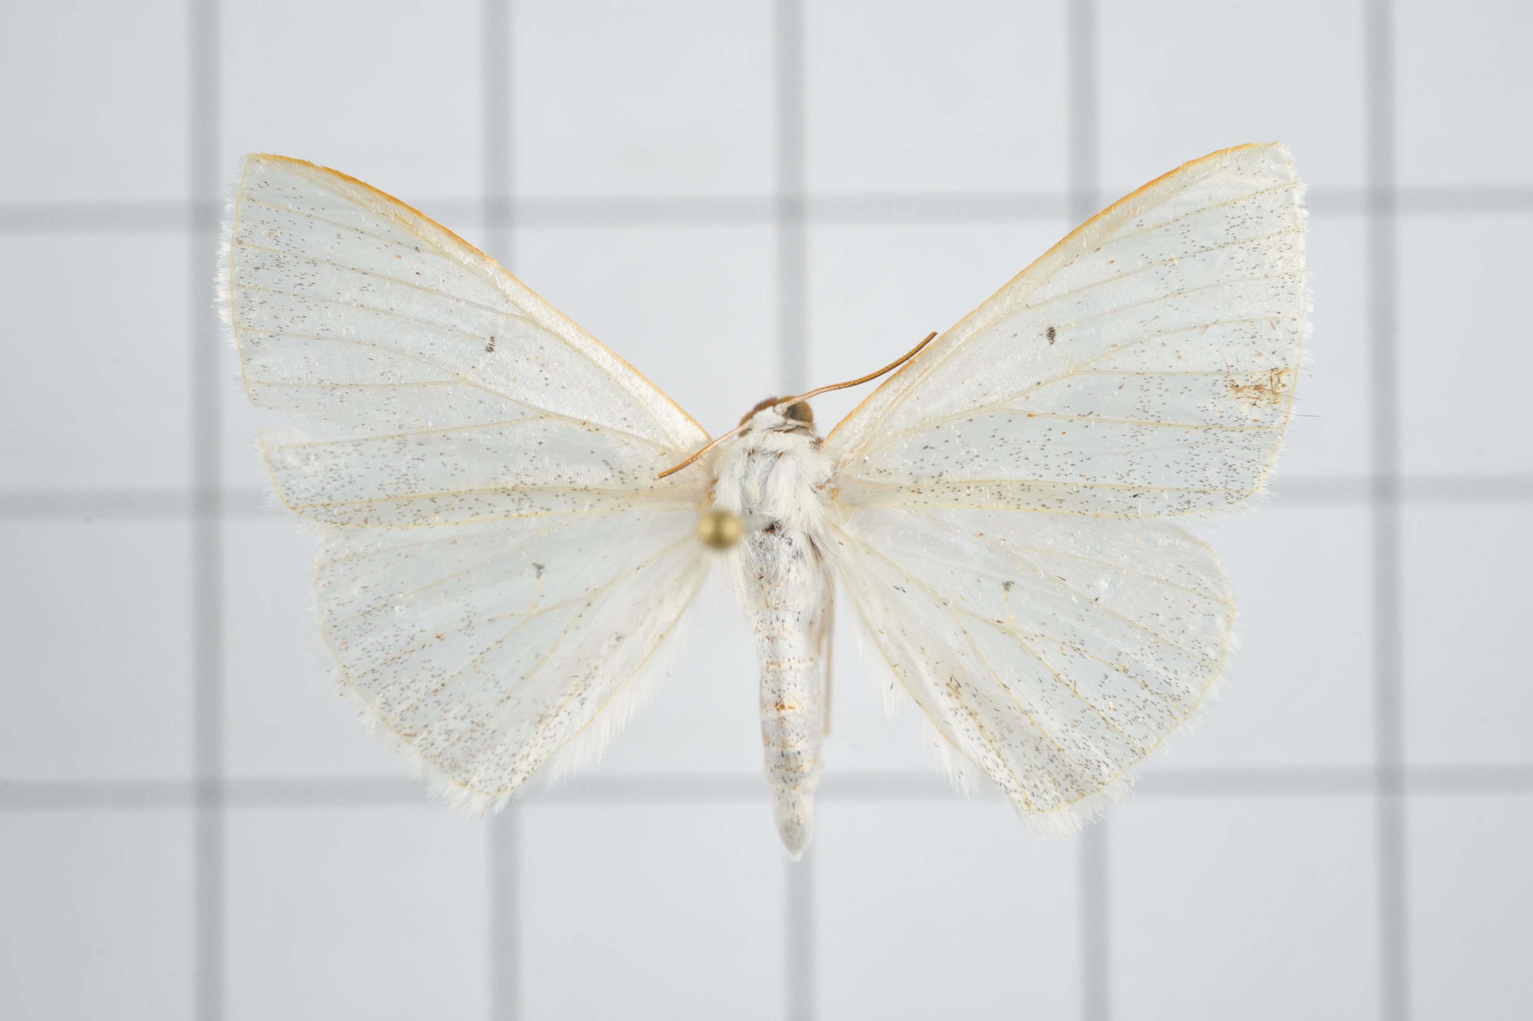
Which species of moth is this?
Lomographa anoxys
